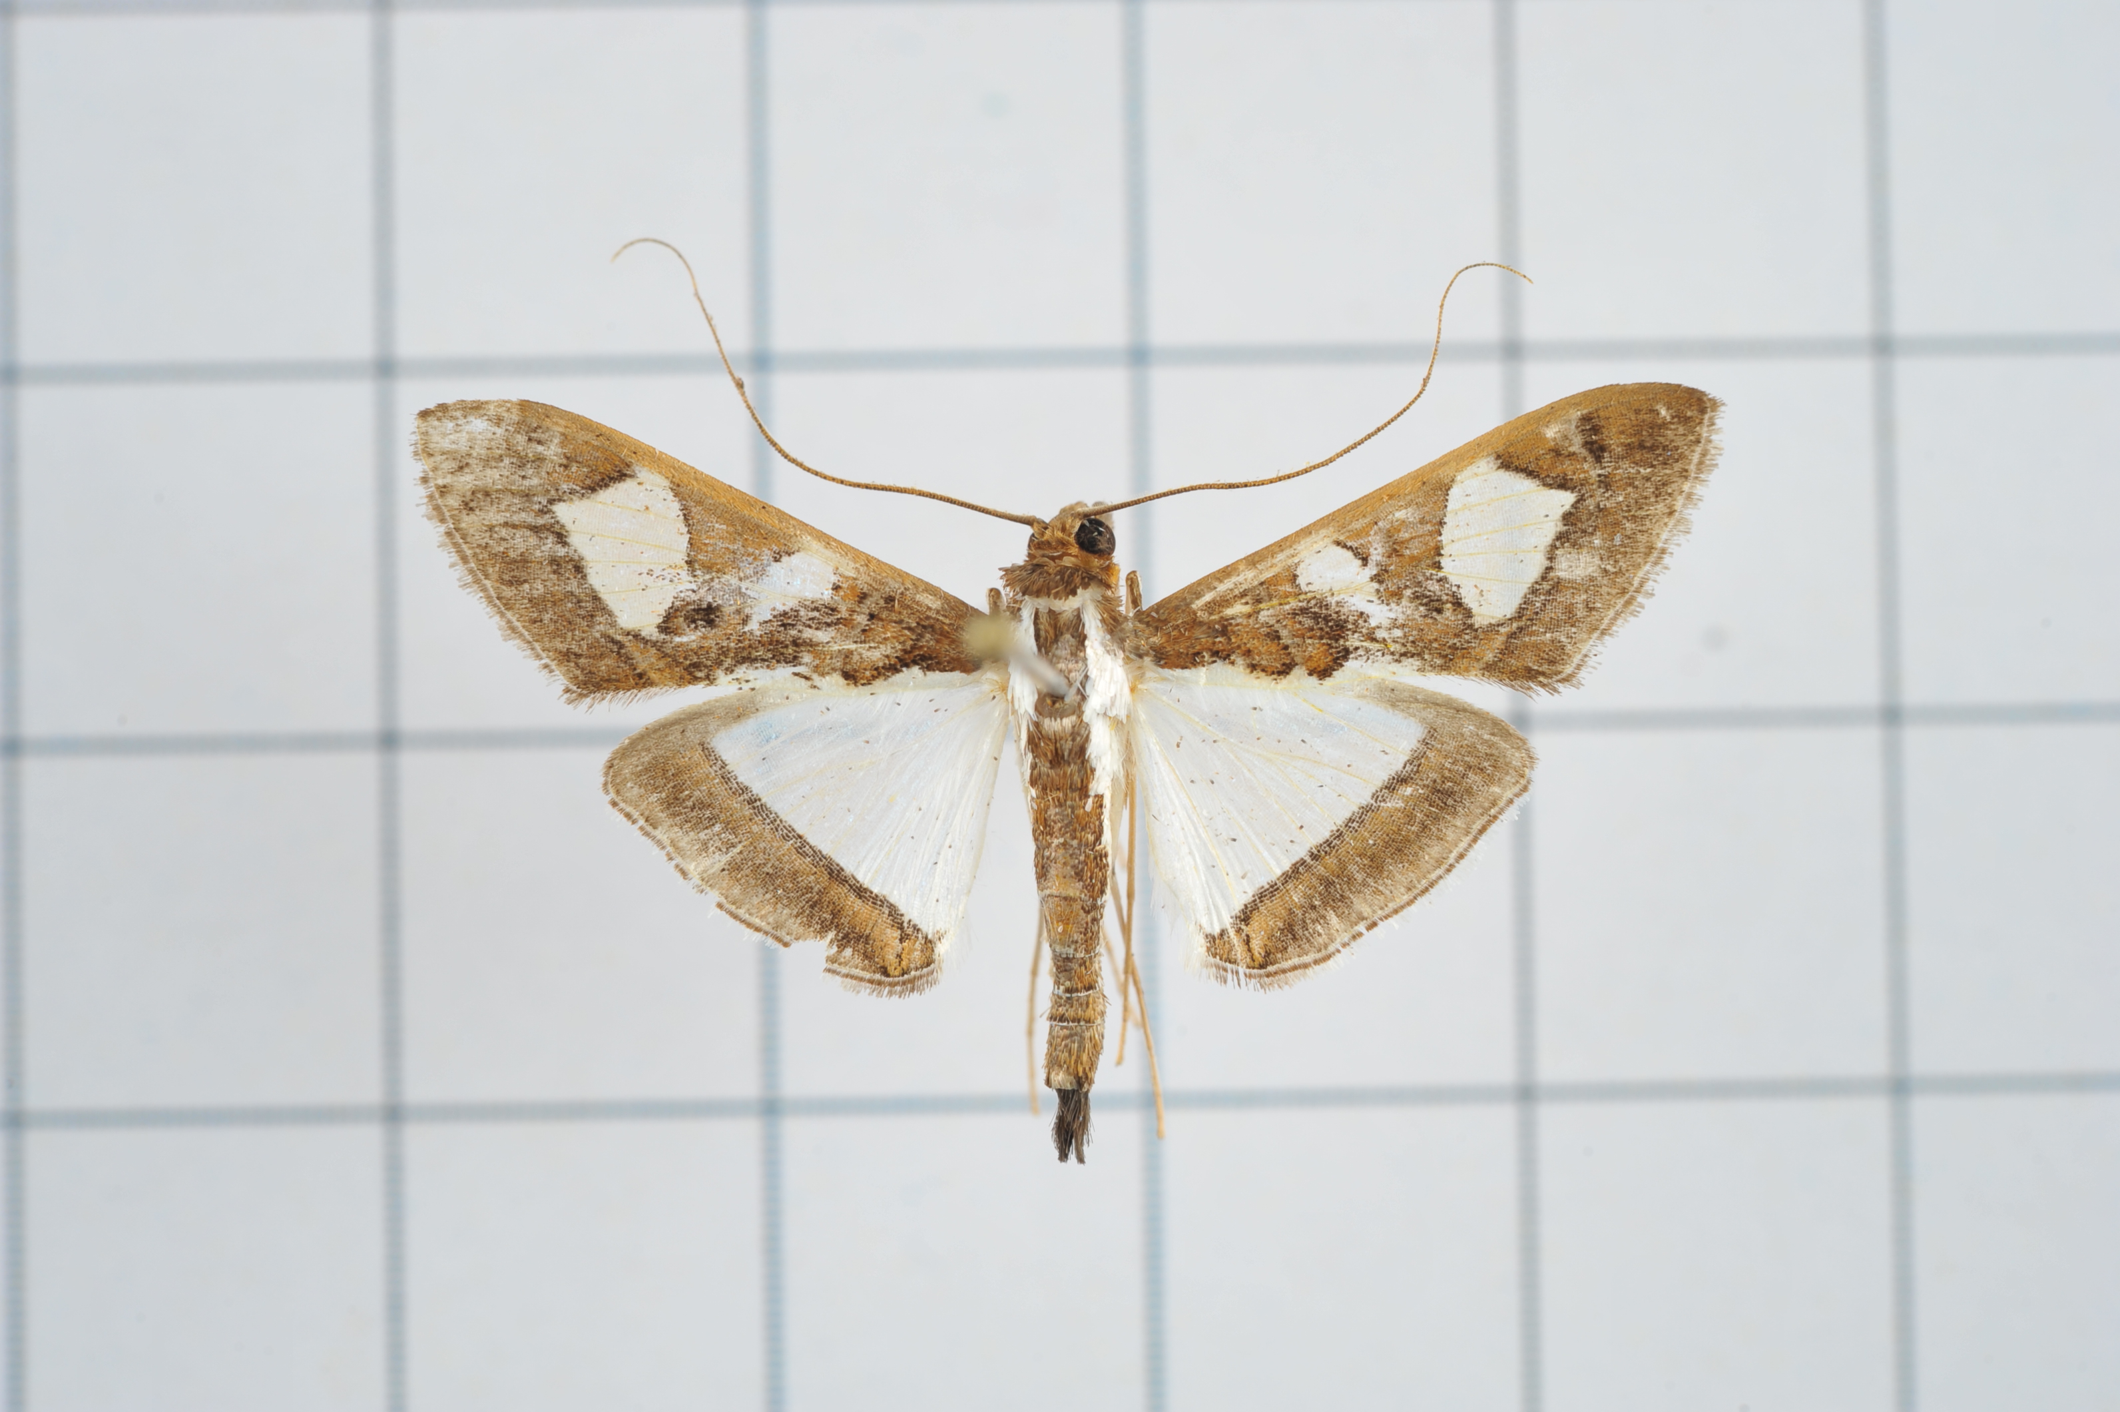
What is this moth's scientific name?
Glyphodes bivitralis
